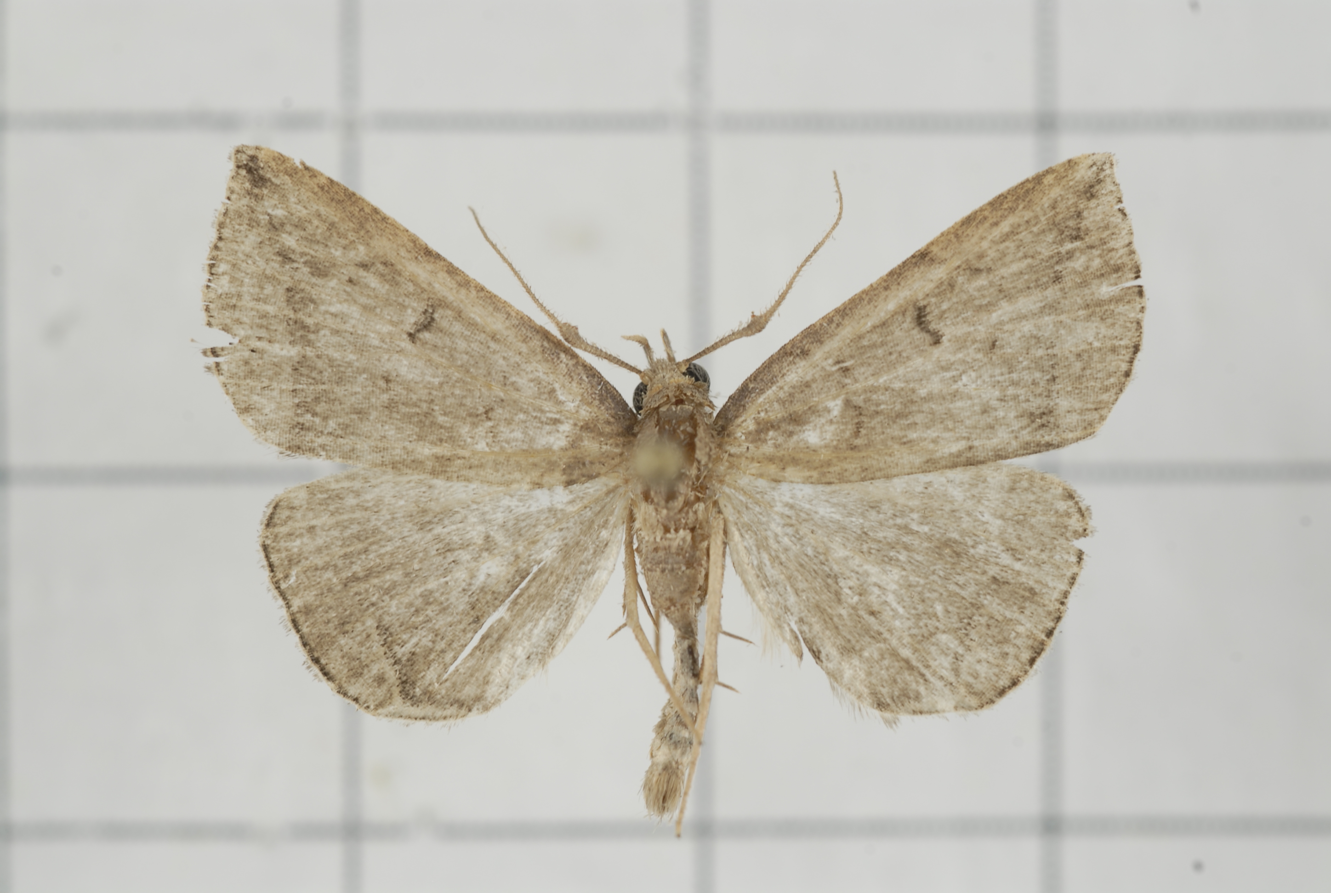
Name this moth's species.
Zanclognatha nakatomii
